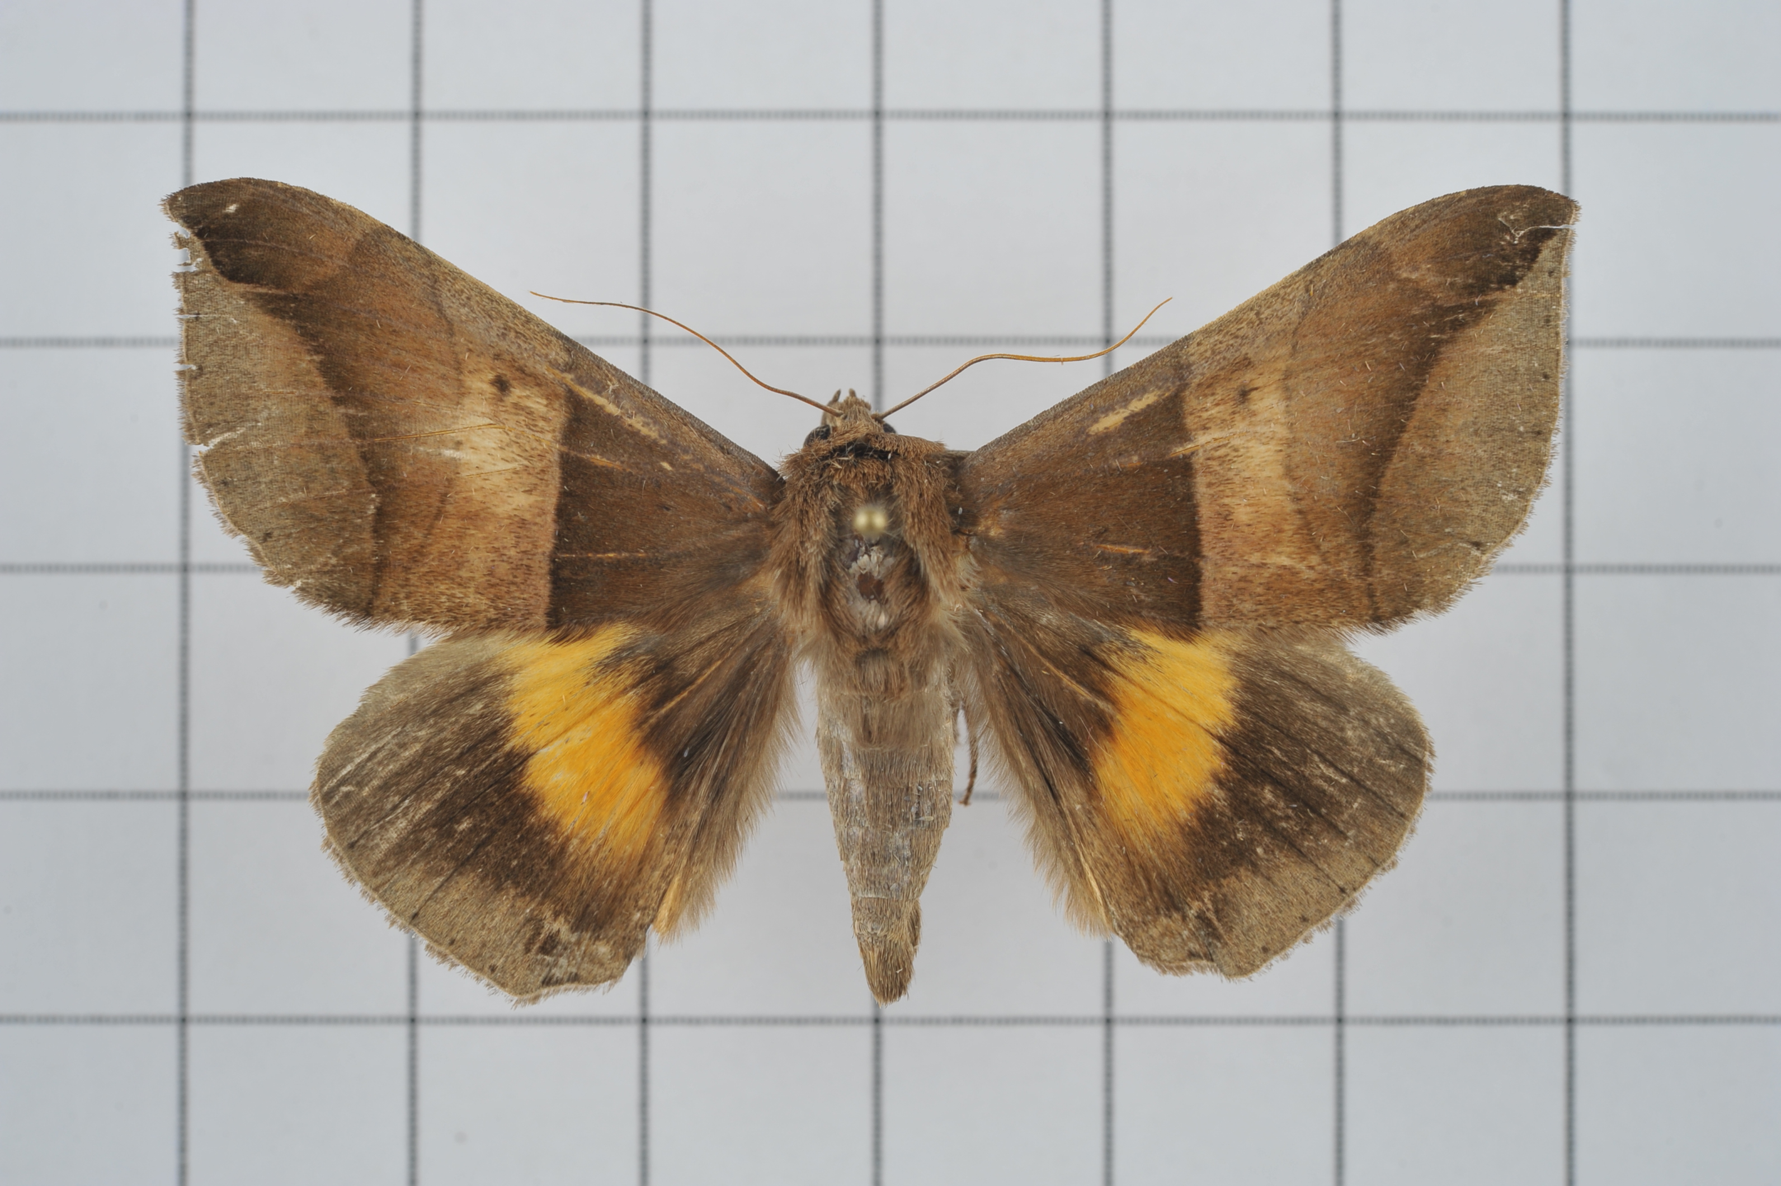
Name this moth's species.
Bastilla fulvotaenia
